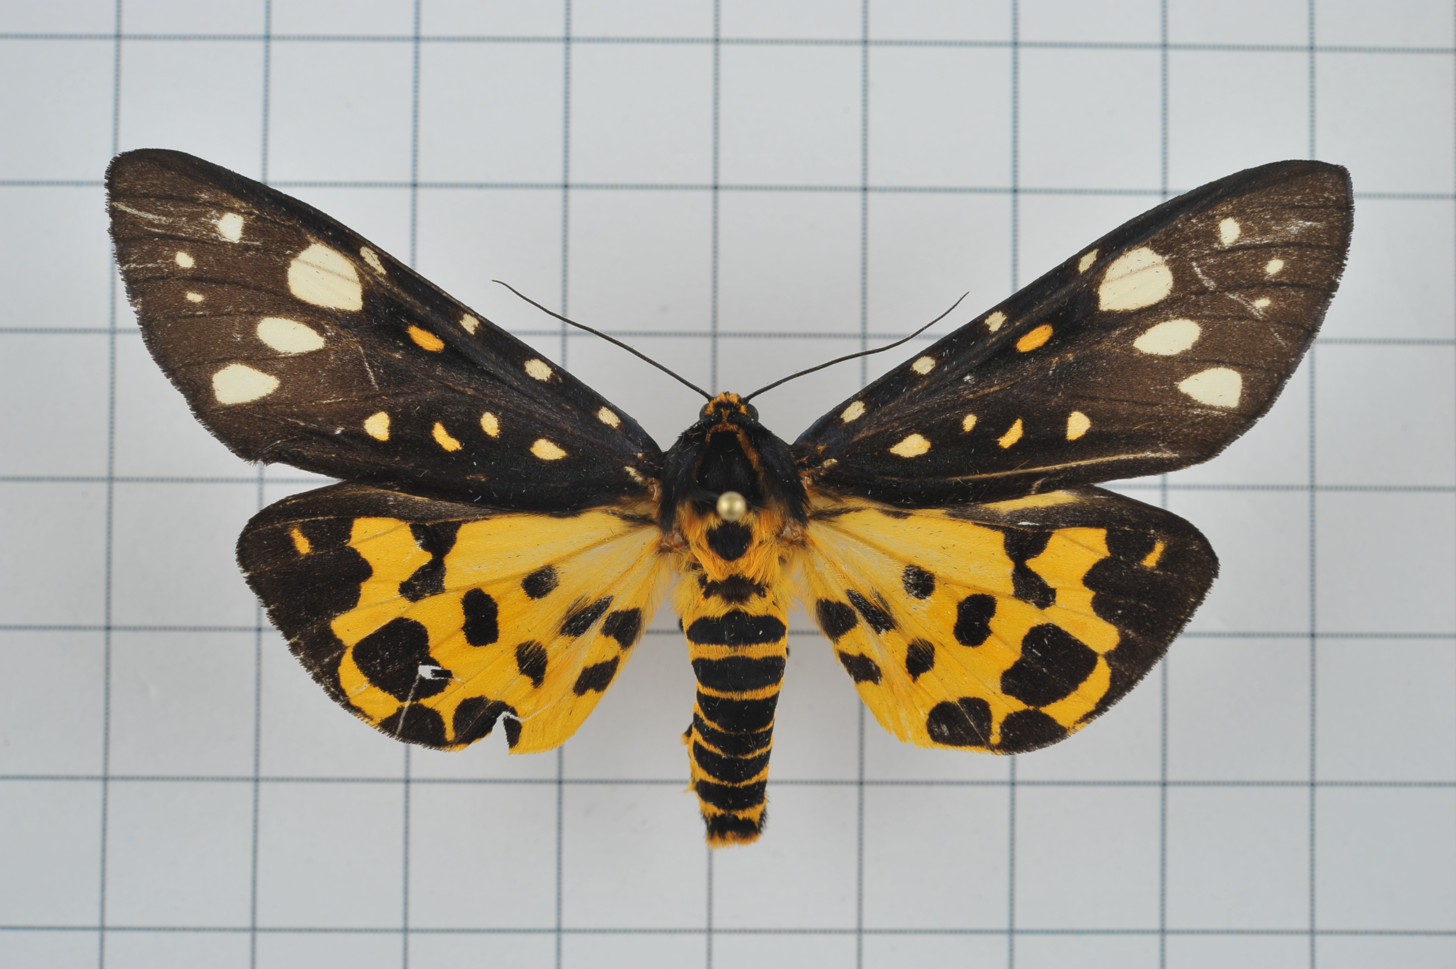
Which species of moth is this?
Aglaomorpha histrio formosana
